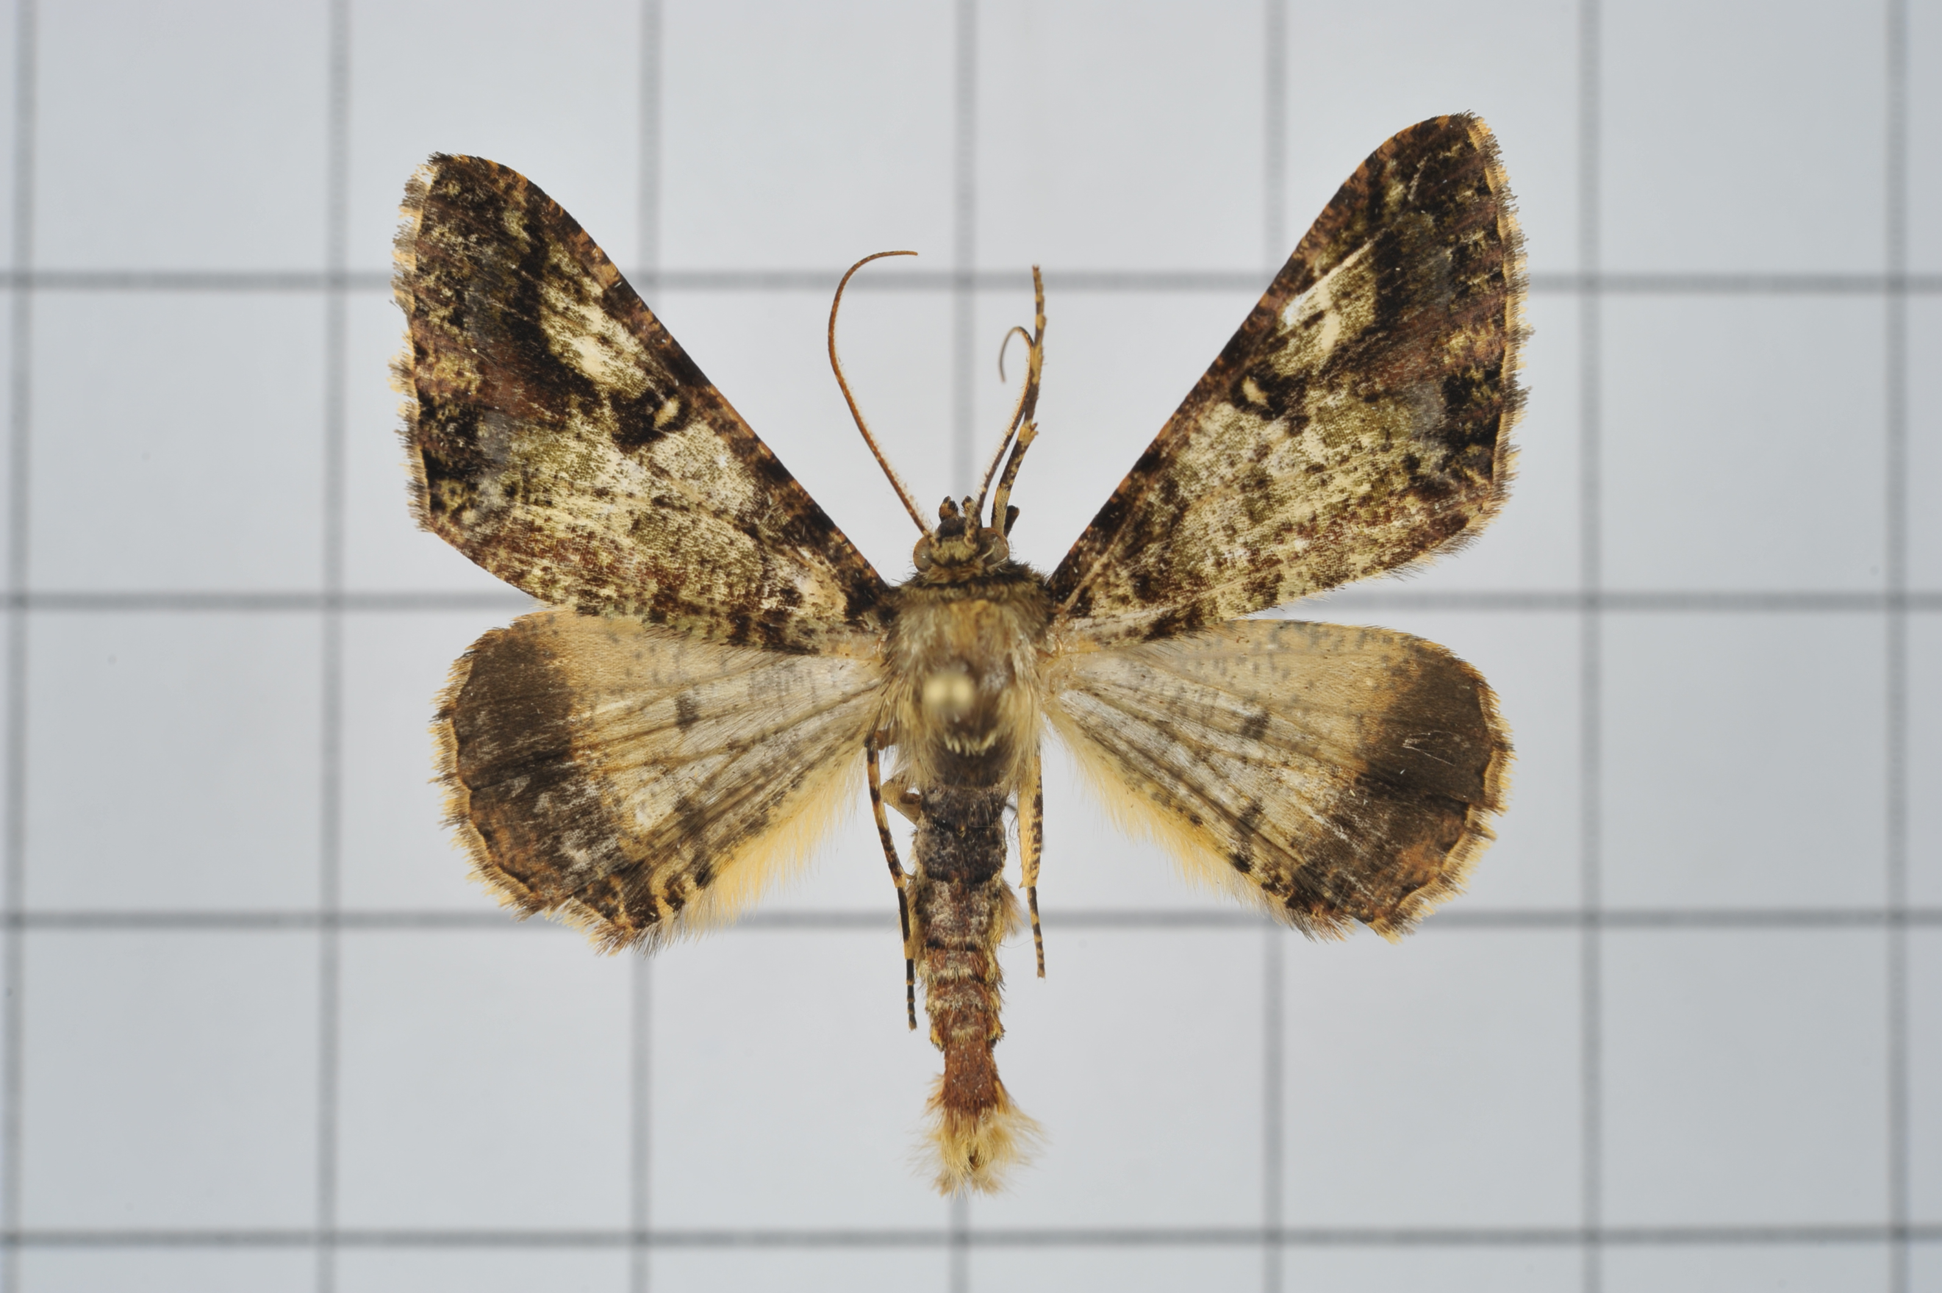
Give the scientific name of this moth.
Gasterocome pannosaria orta
